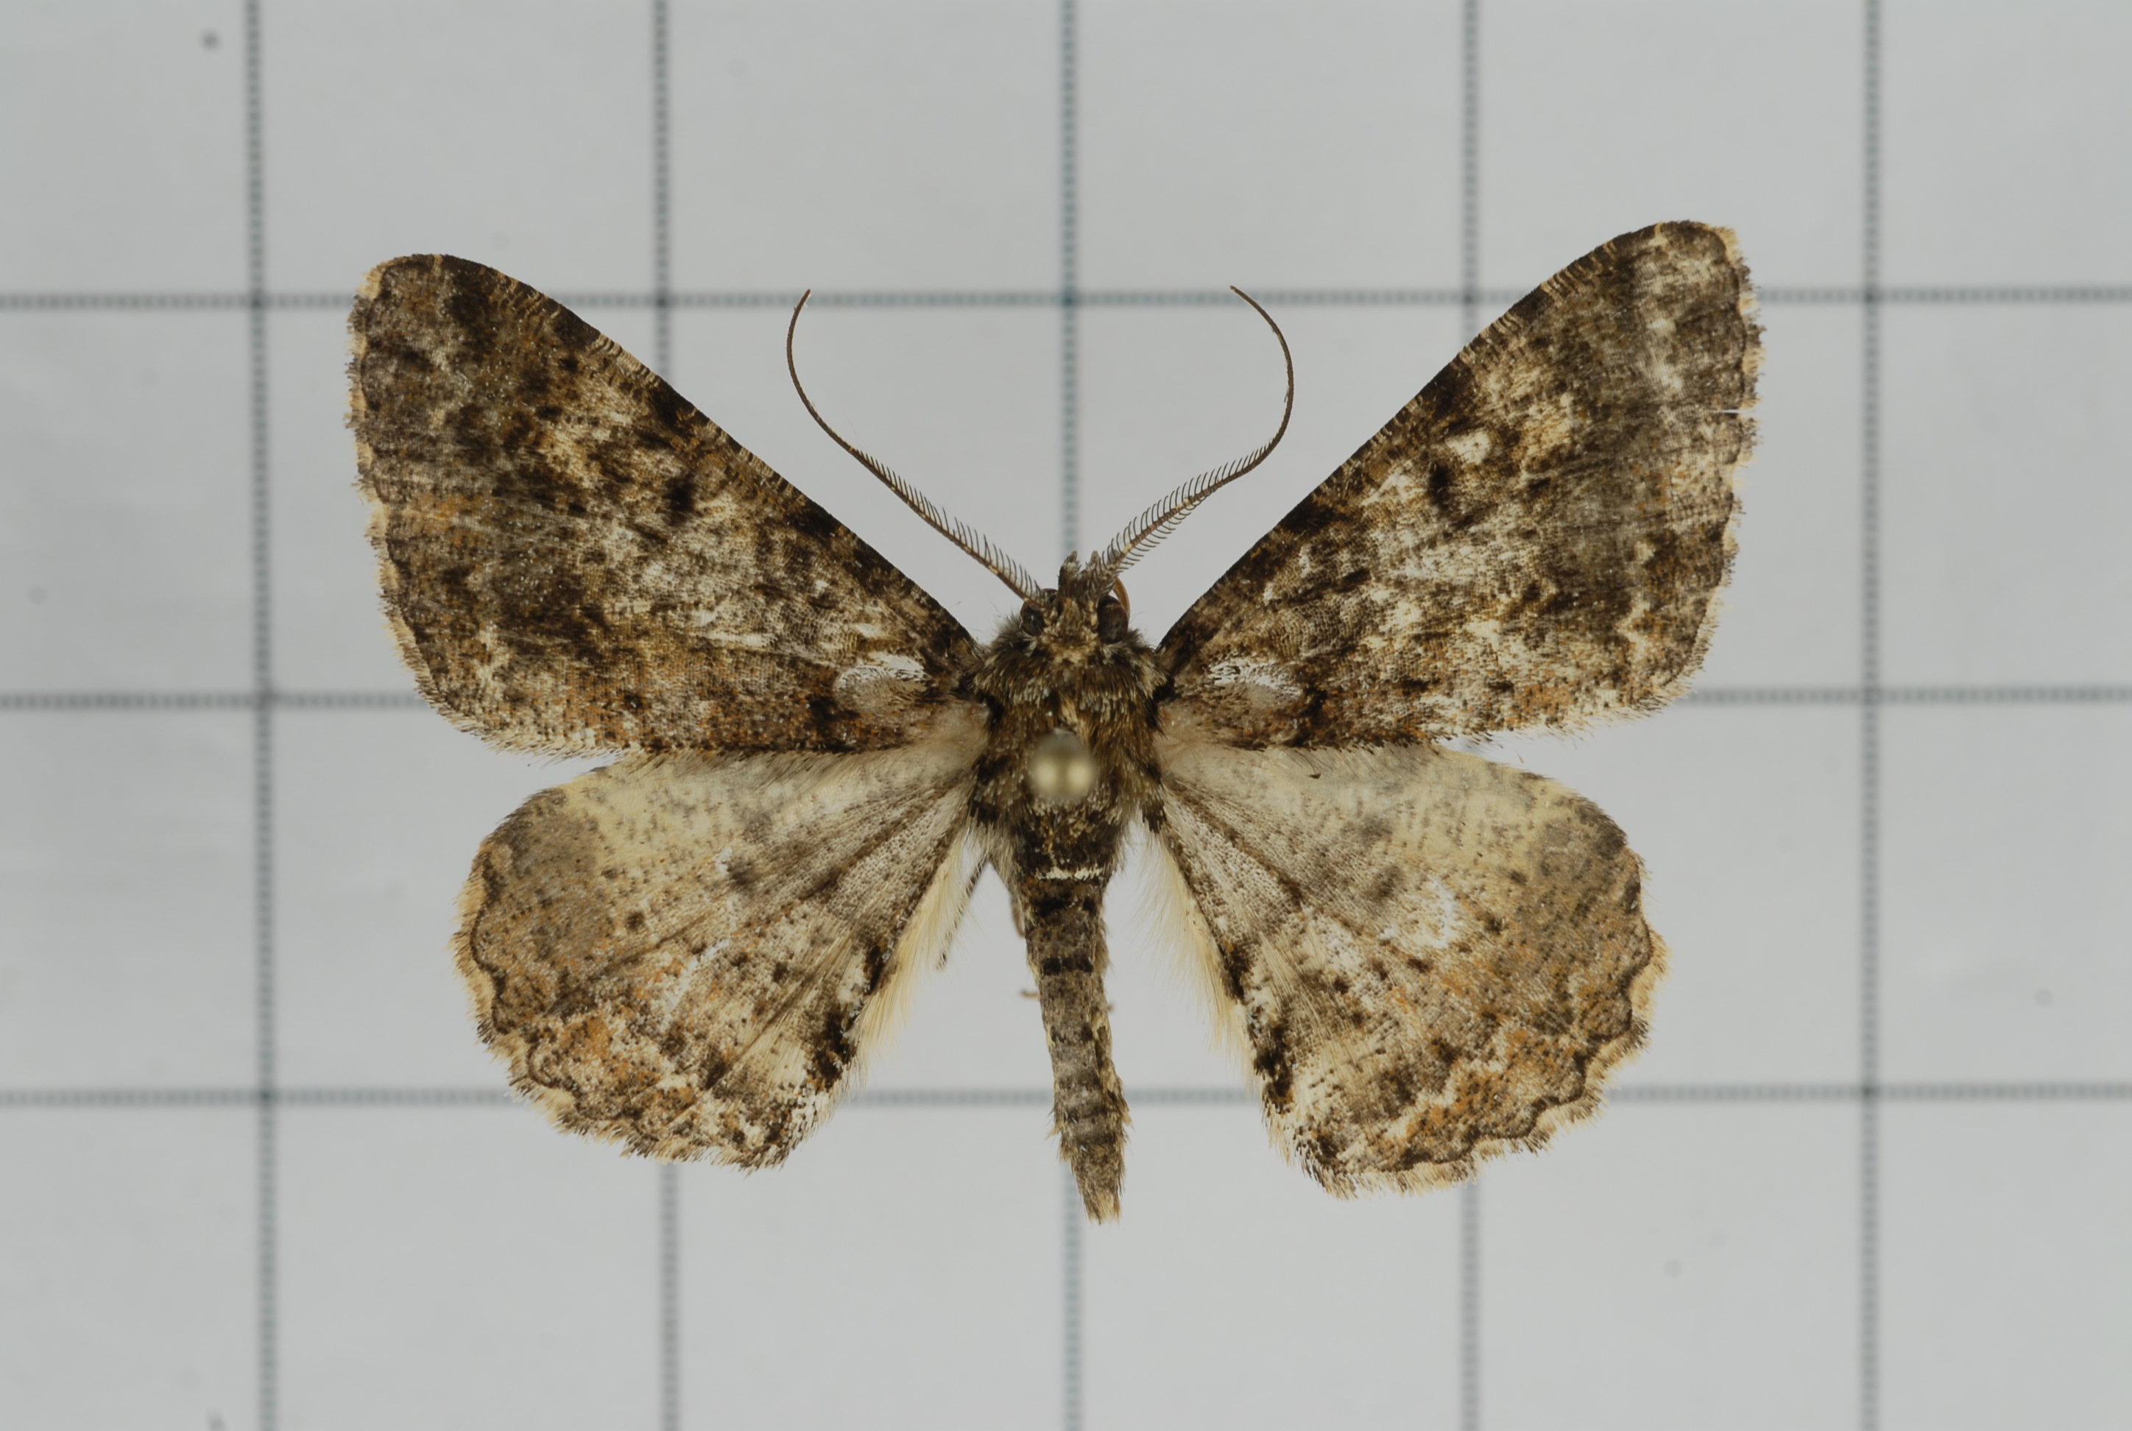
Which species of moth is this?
Alcis taiwanovariegata
